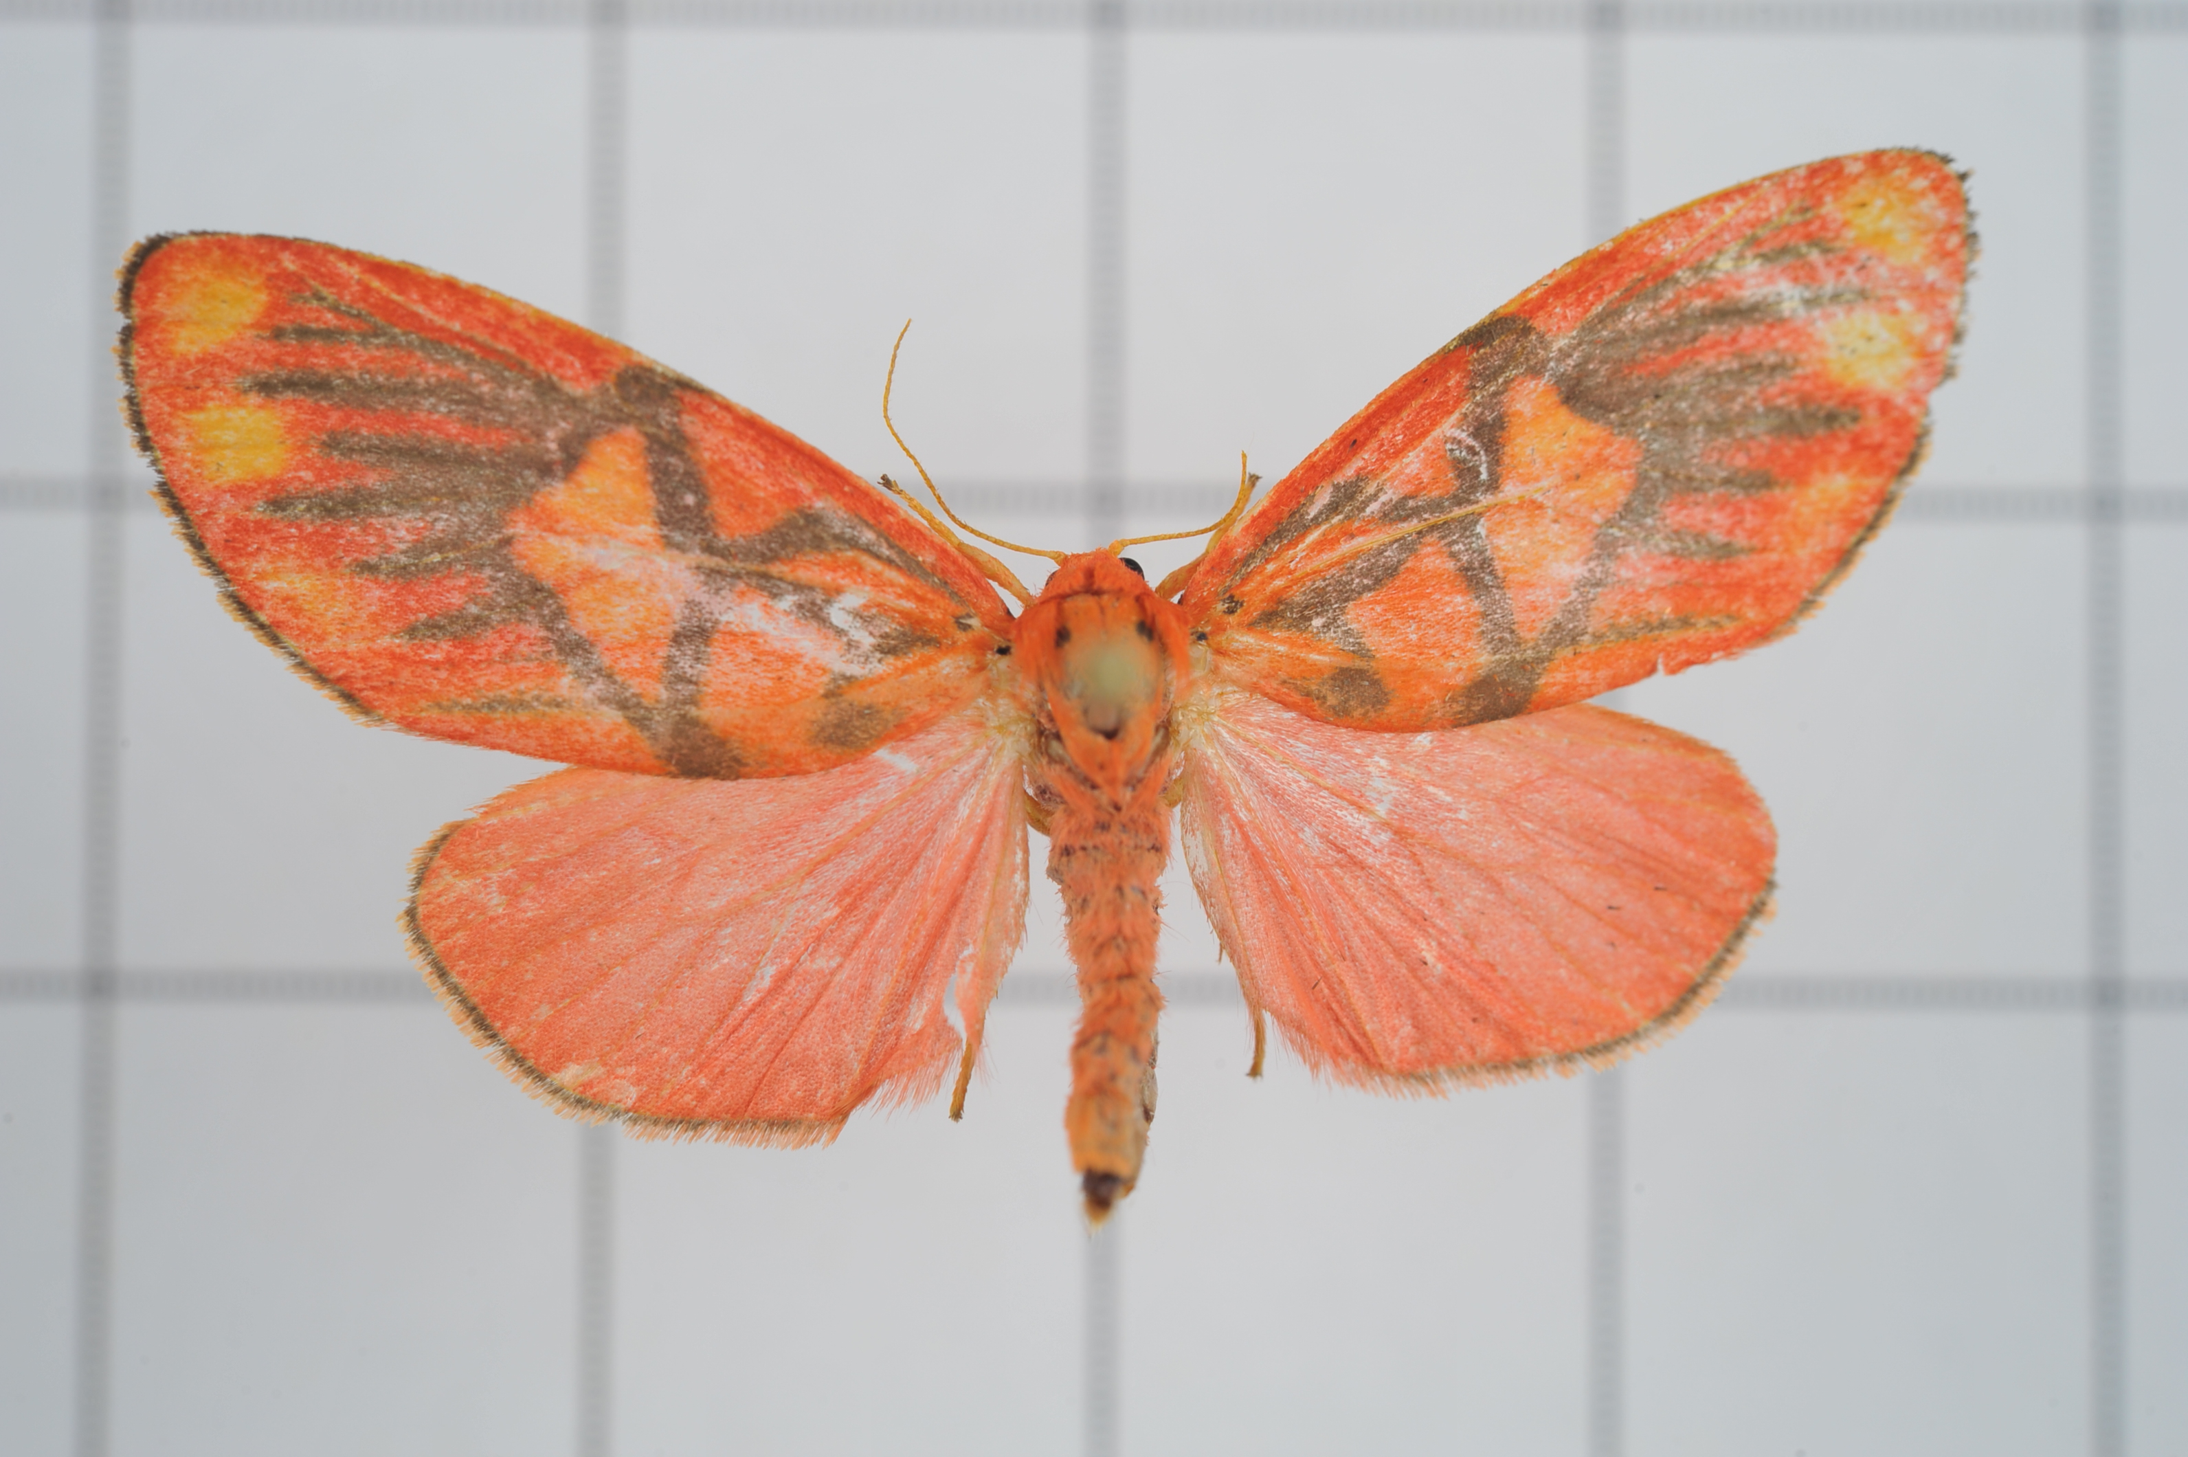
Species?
Matsumursine horishanella
